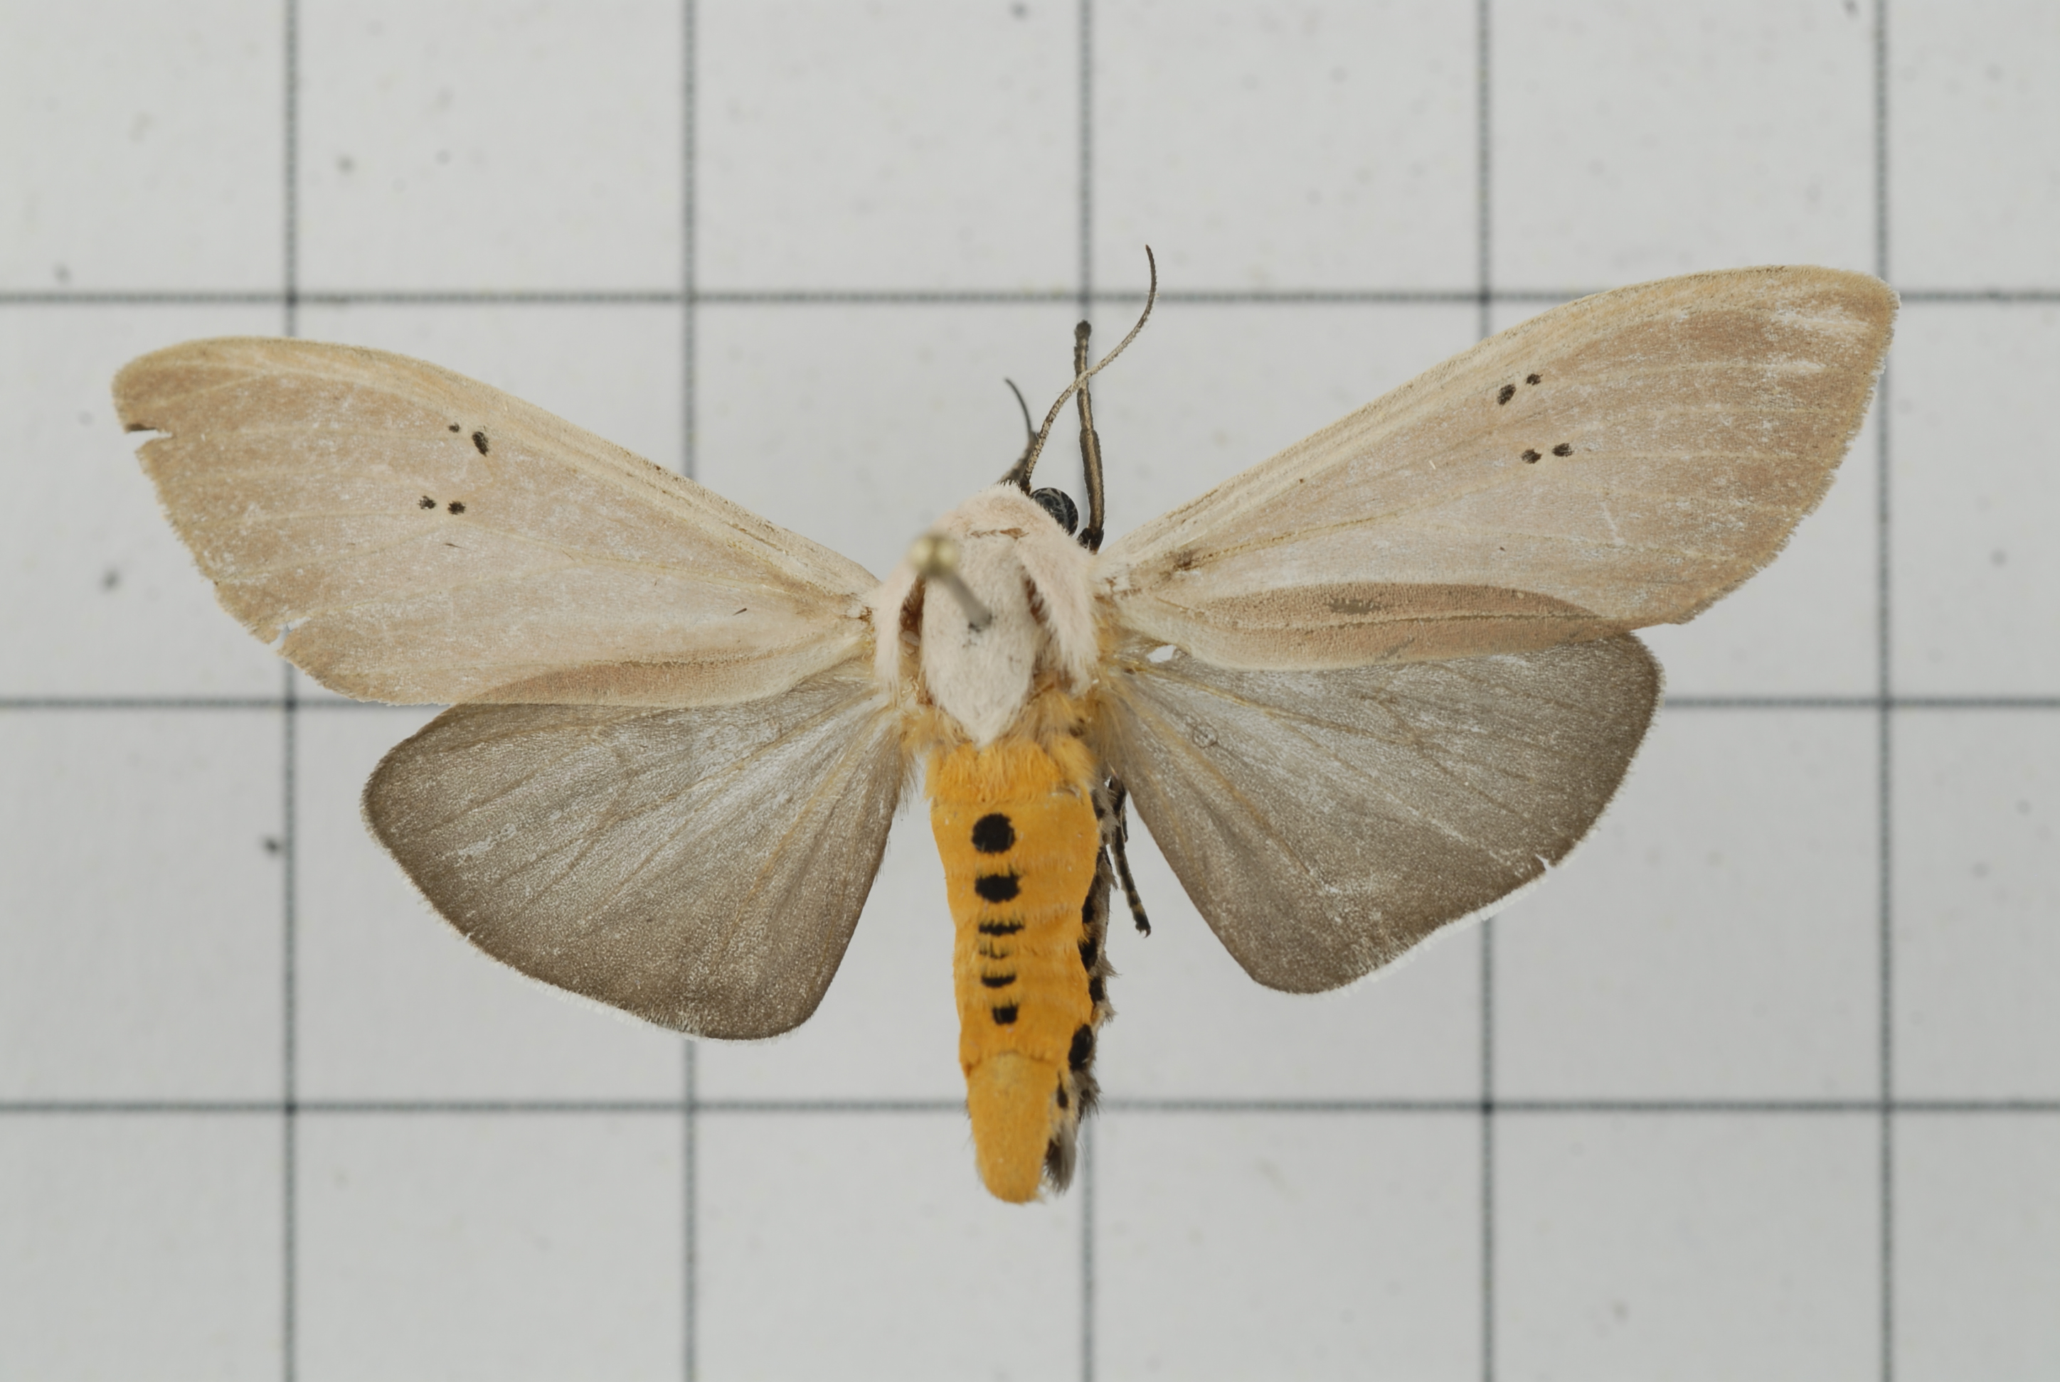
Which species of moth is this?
Creatonotos transiens koni
